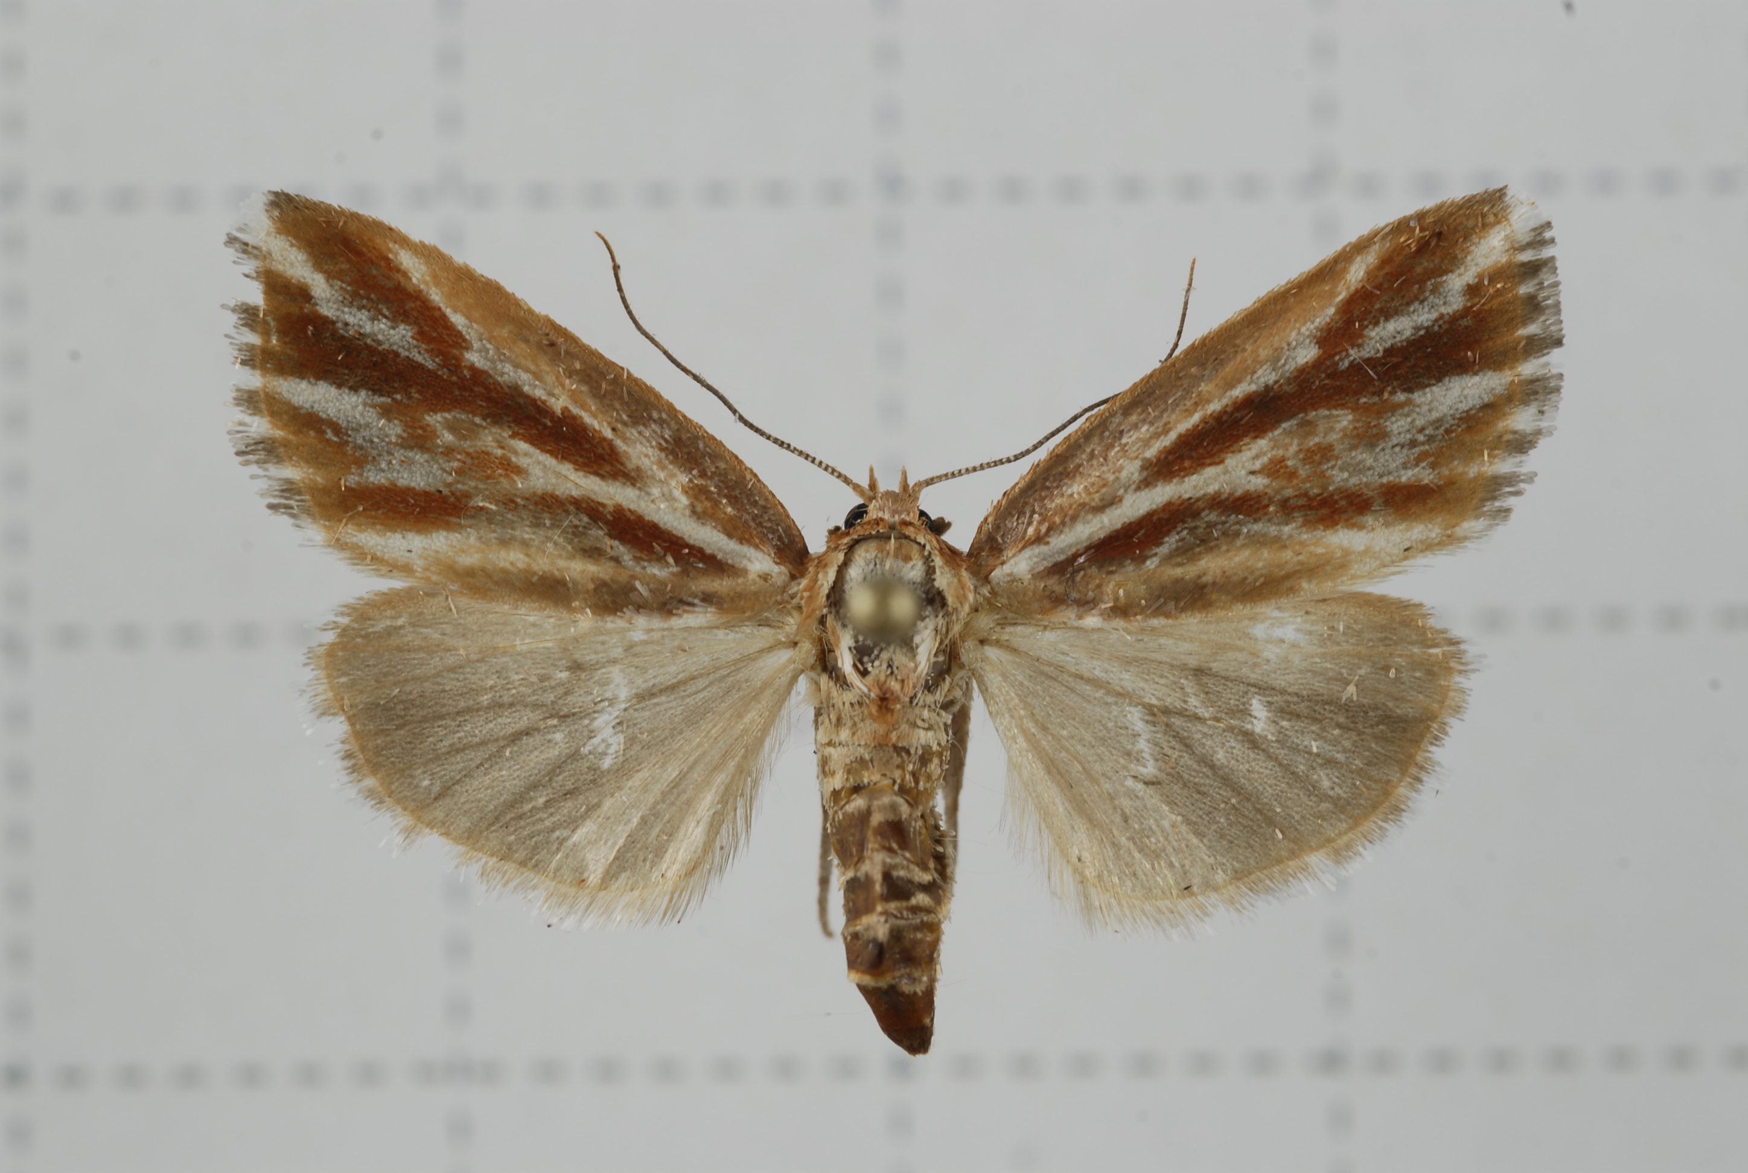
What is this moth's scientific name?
Narangodes confluens
